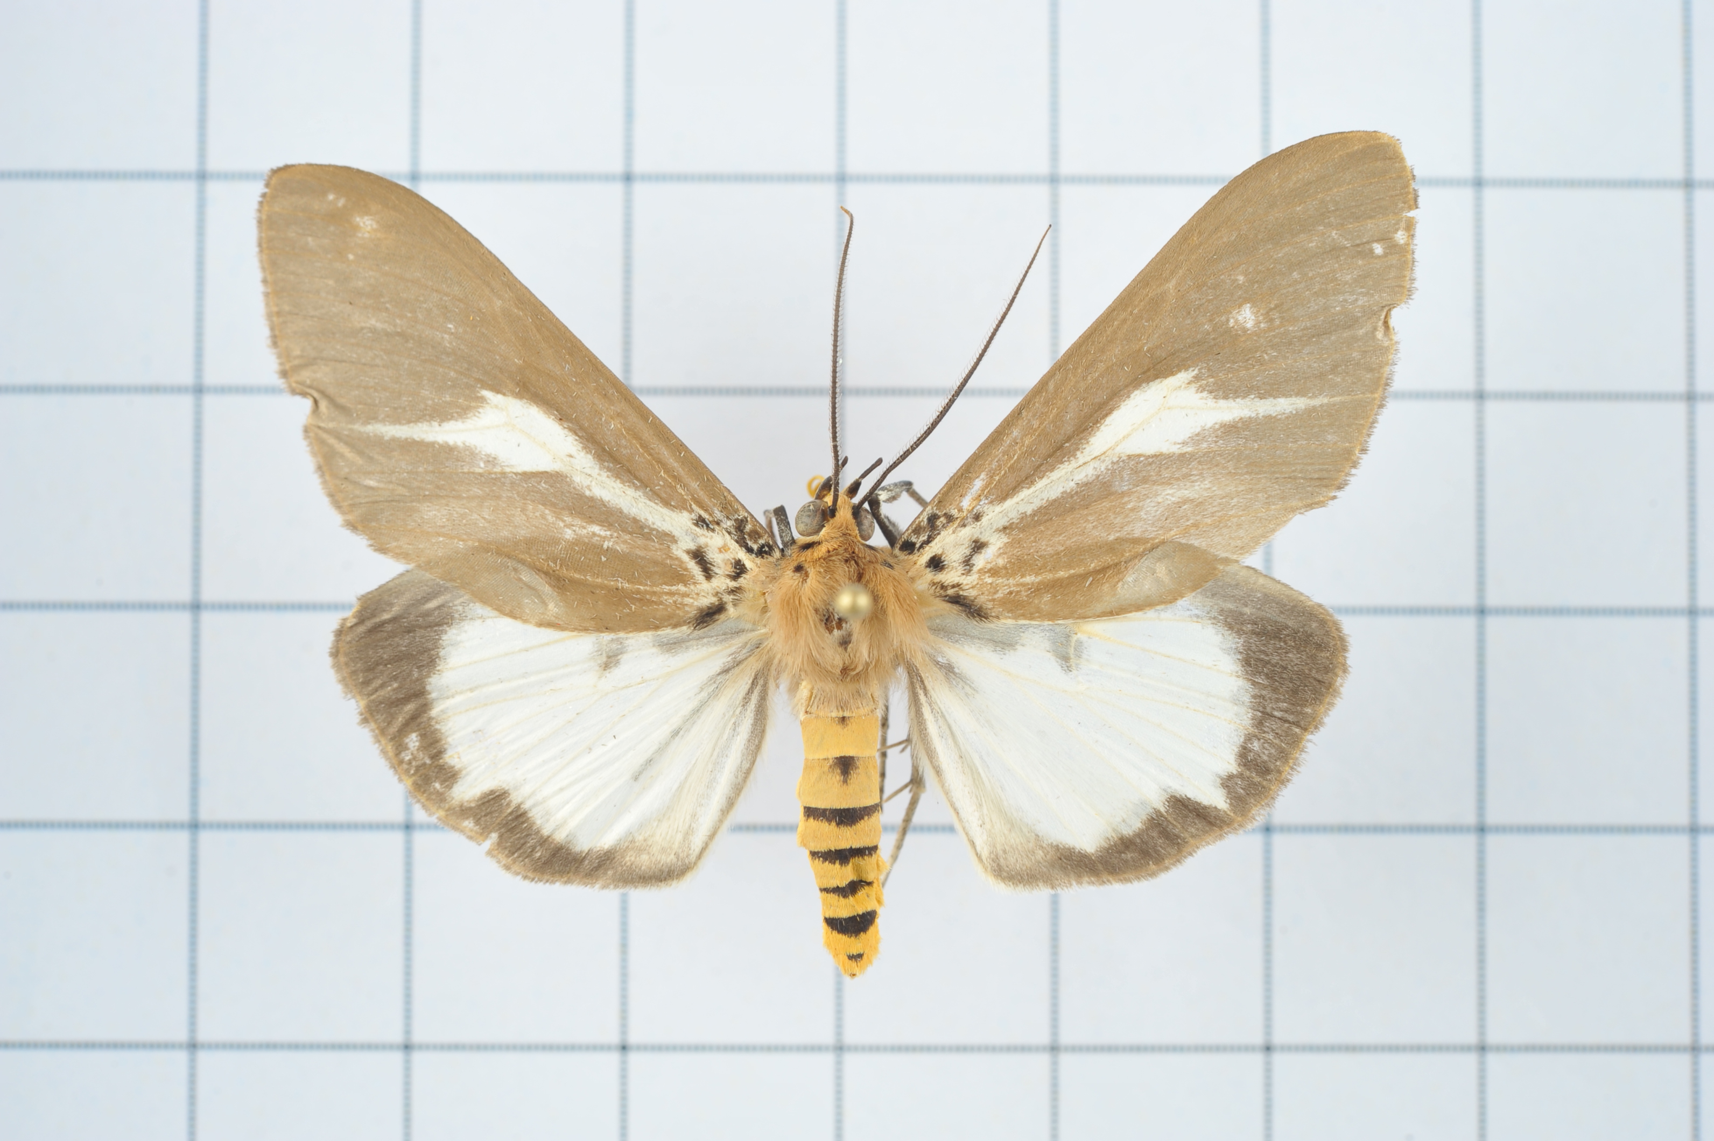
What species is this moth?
Asota heliconia zebrina
